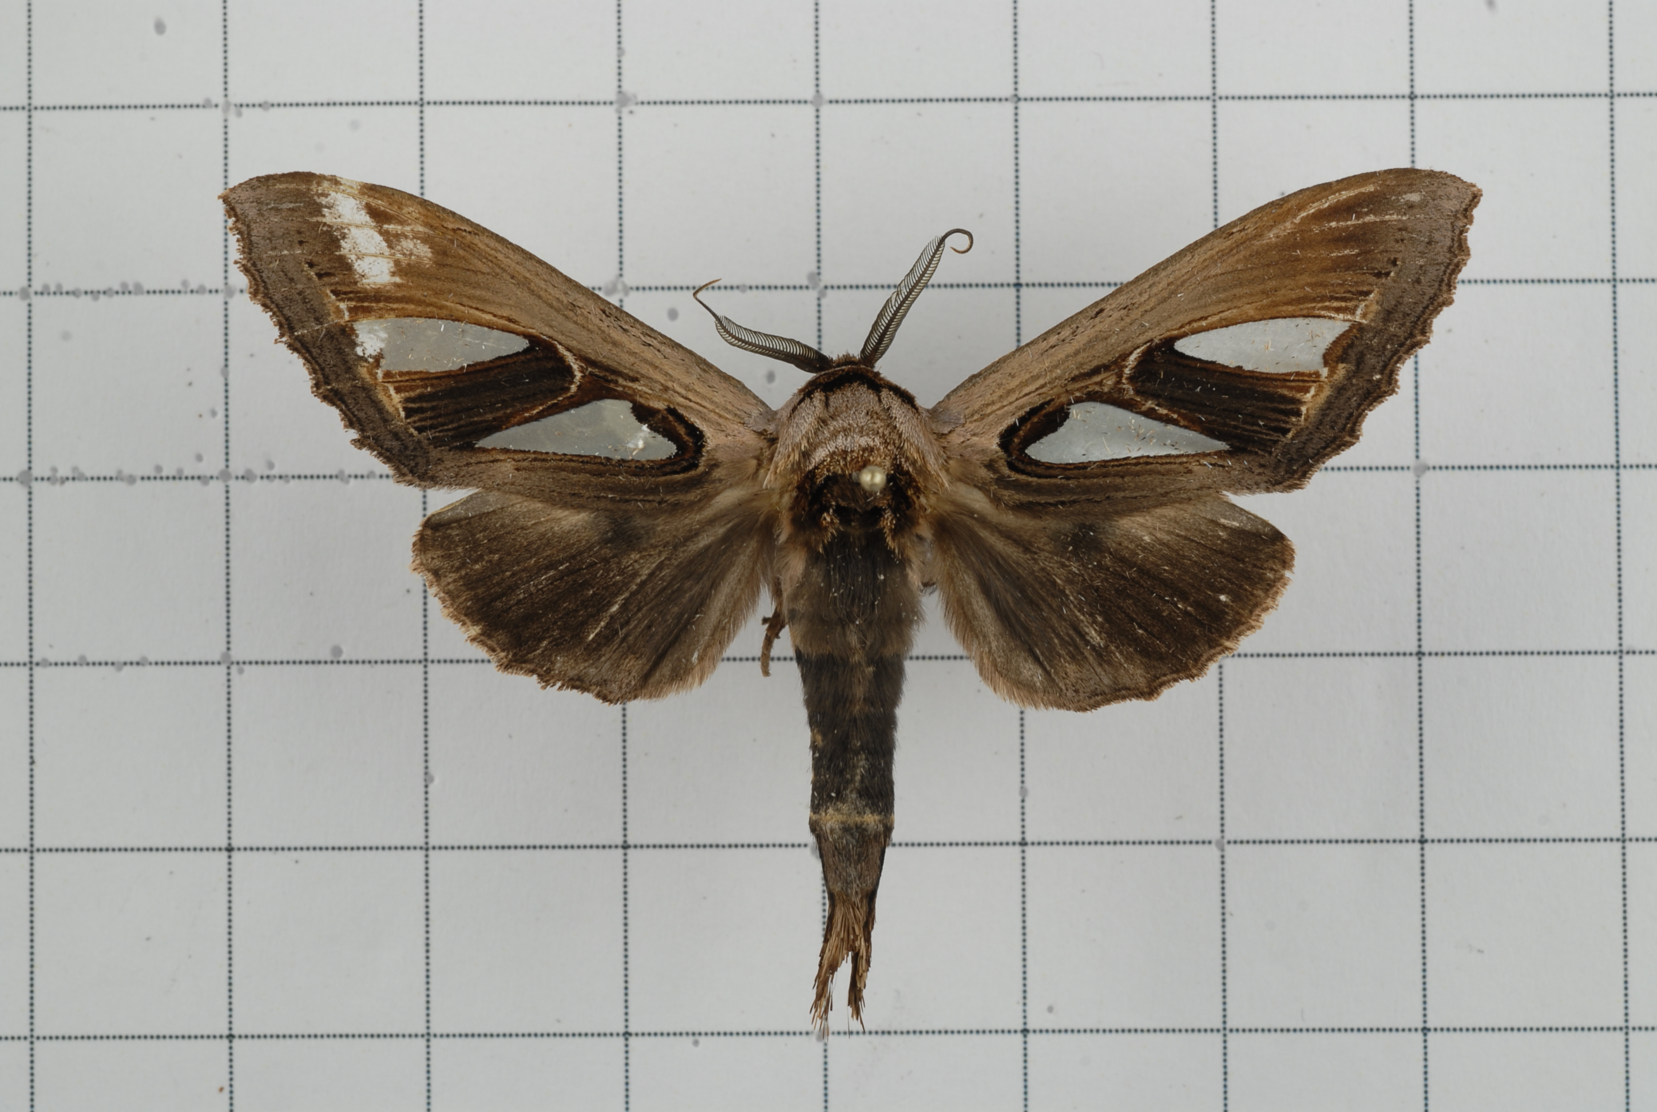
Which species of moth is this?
Tarsolepis japonica
